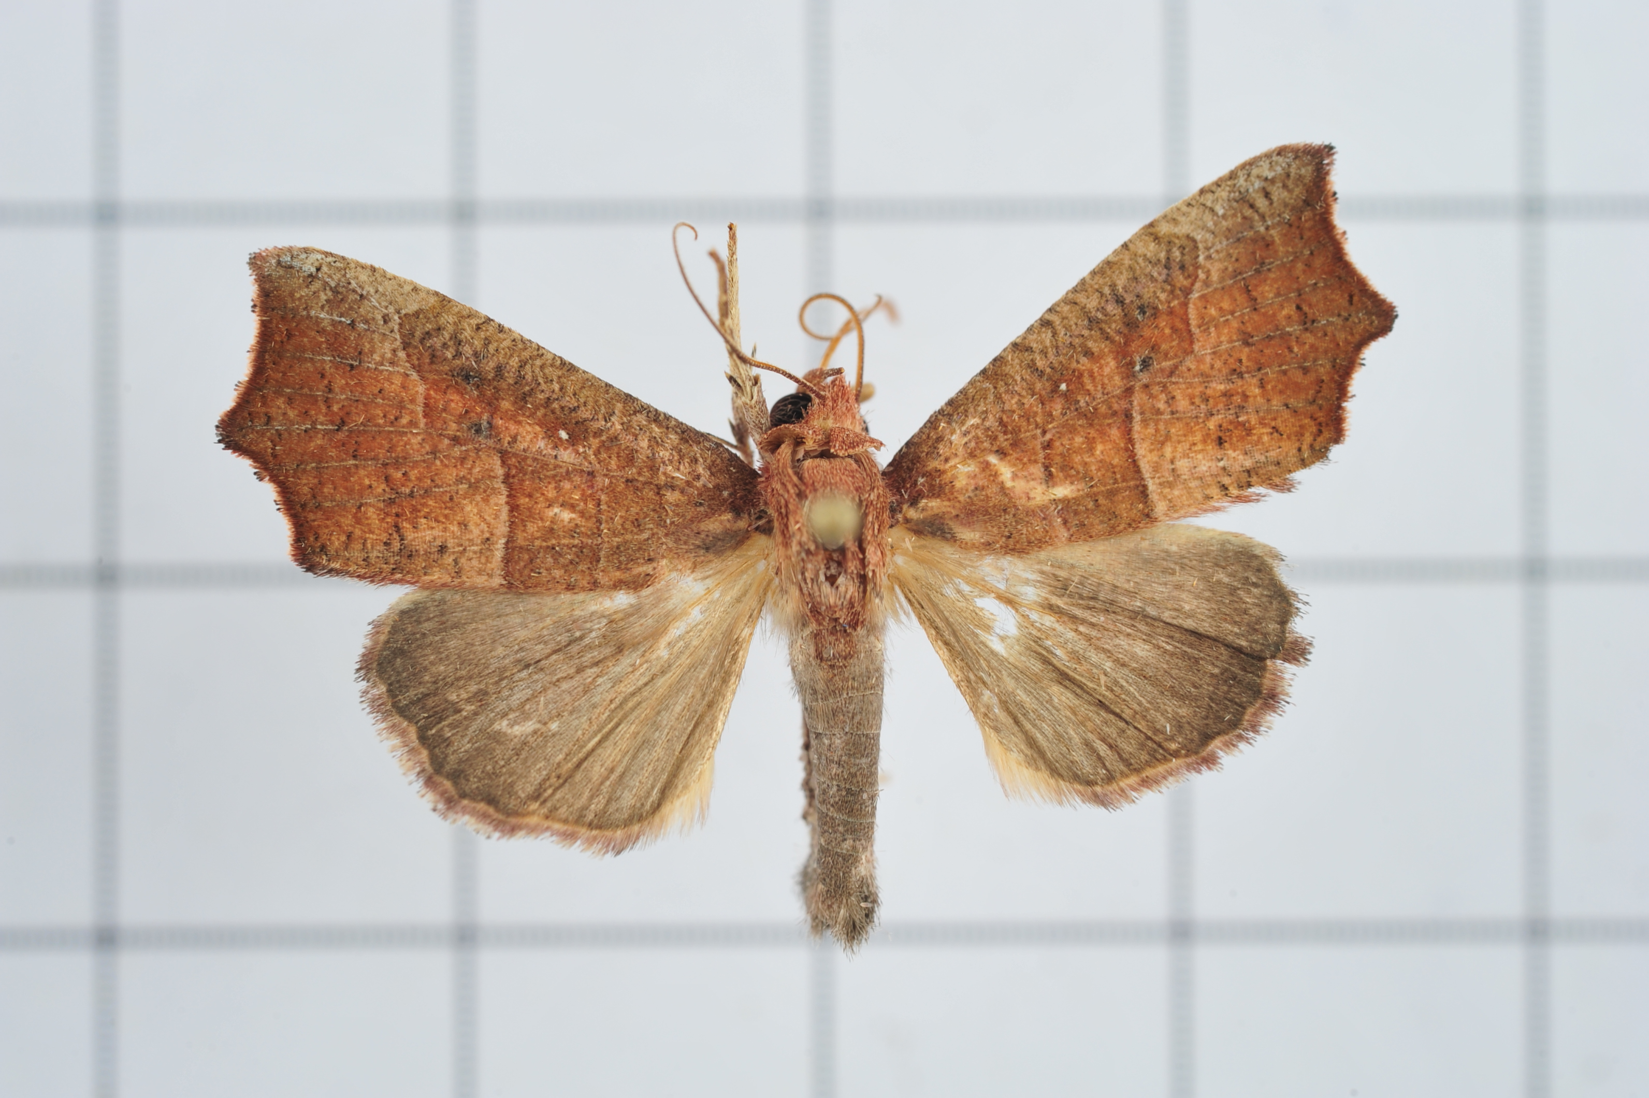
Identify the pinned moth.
Gonitis mesogona
